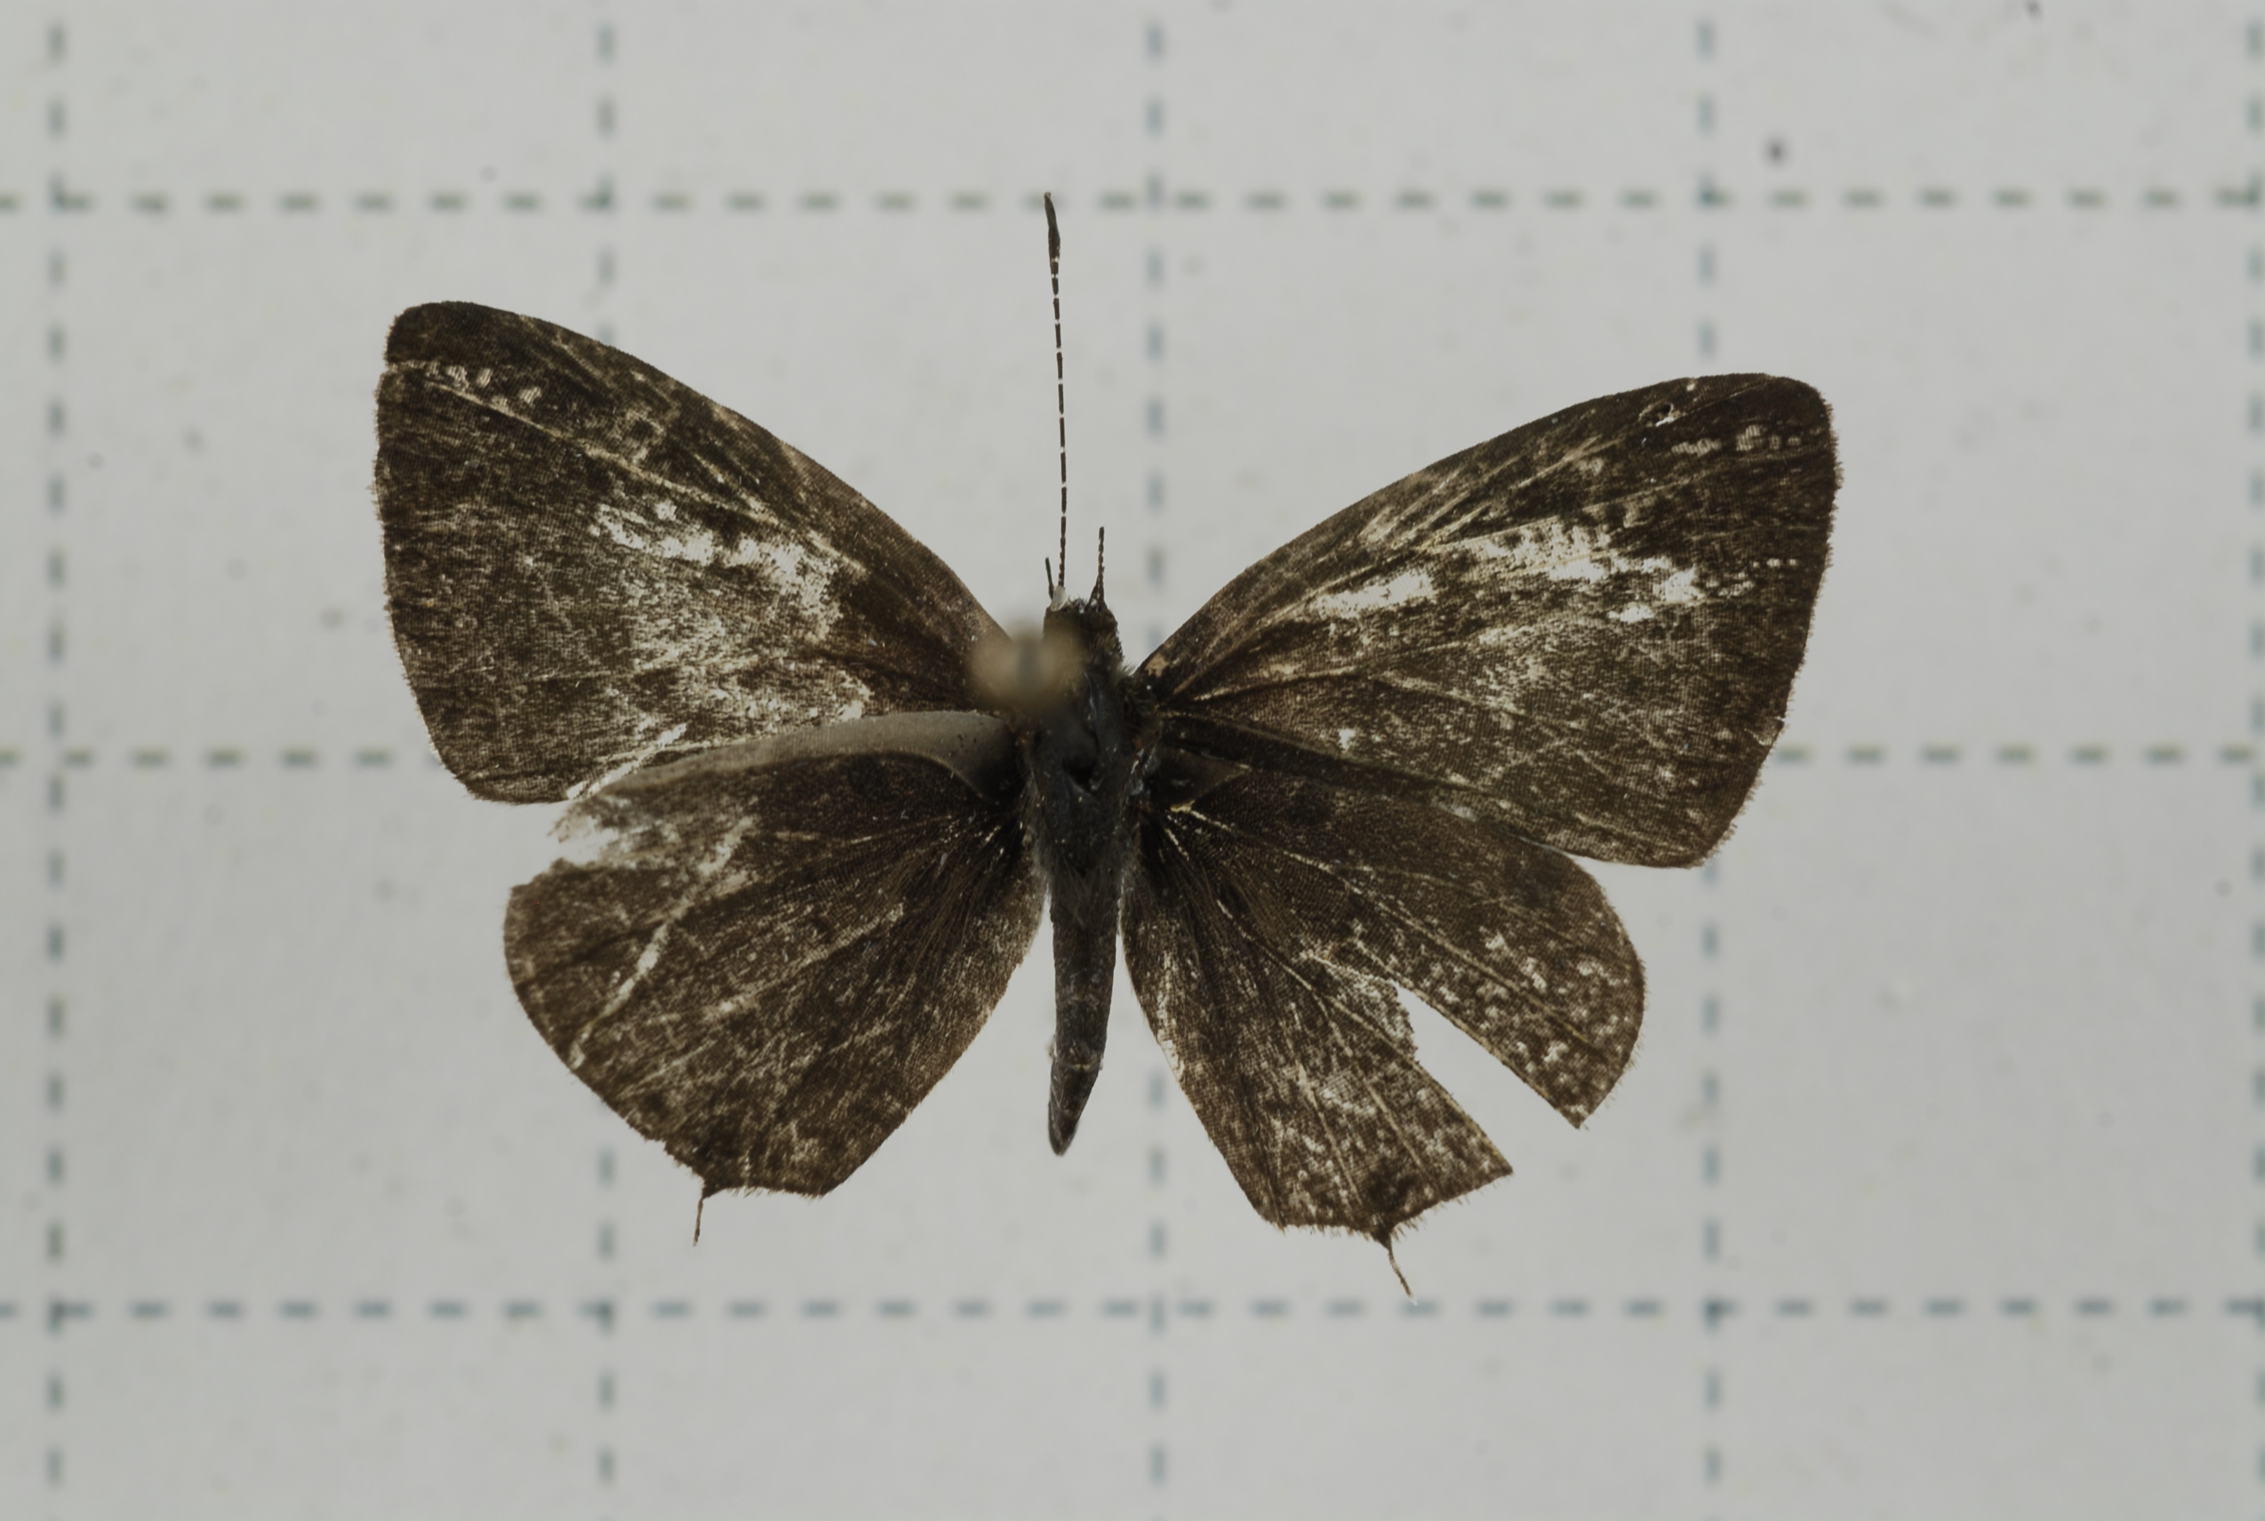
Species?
Prosotas nora formosana
